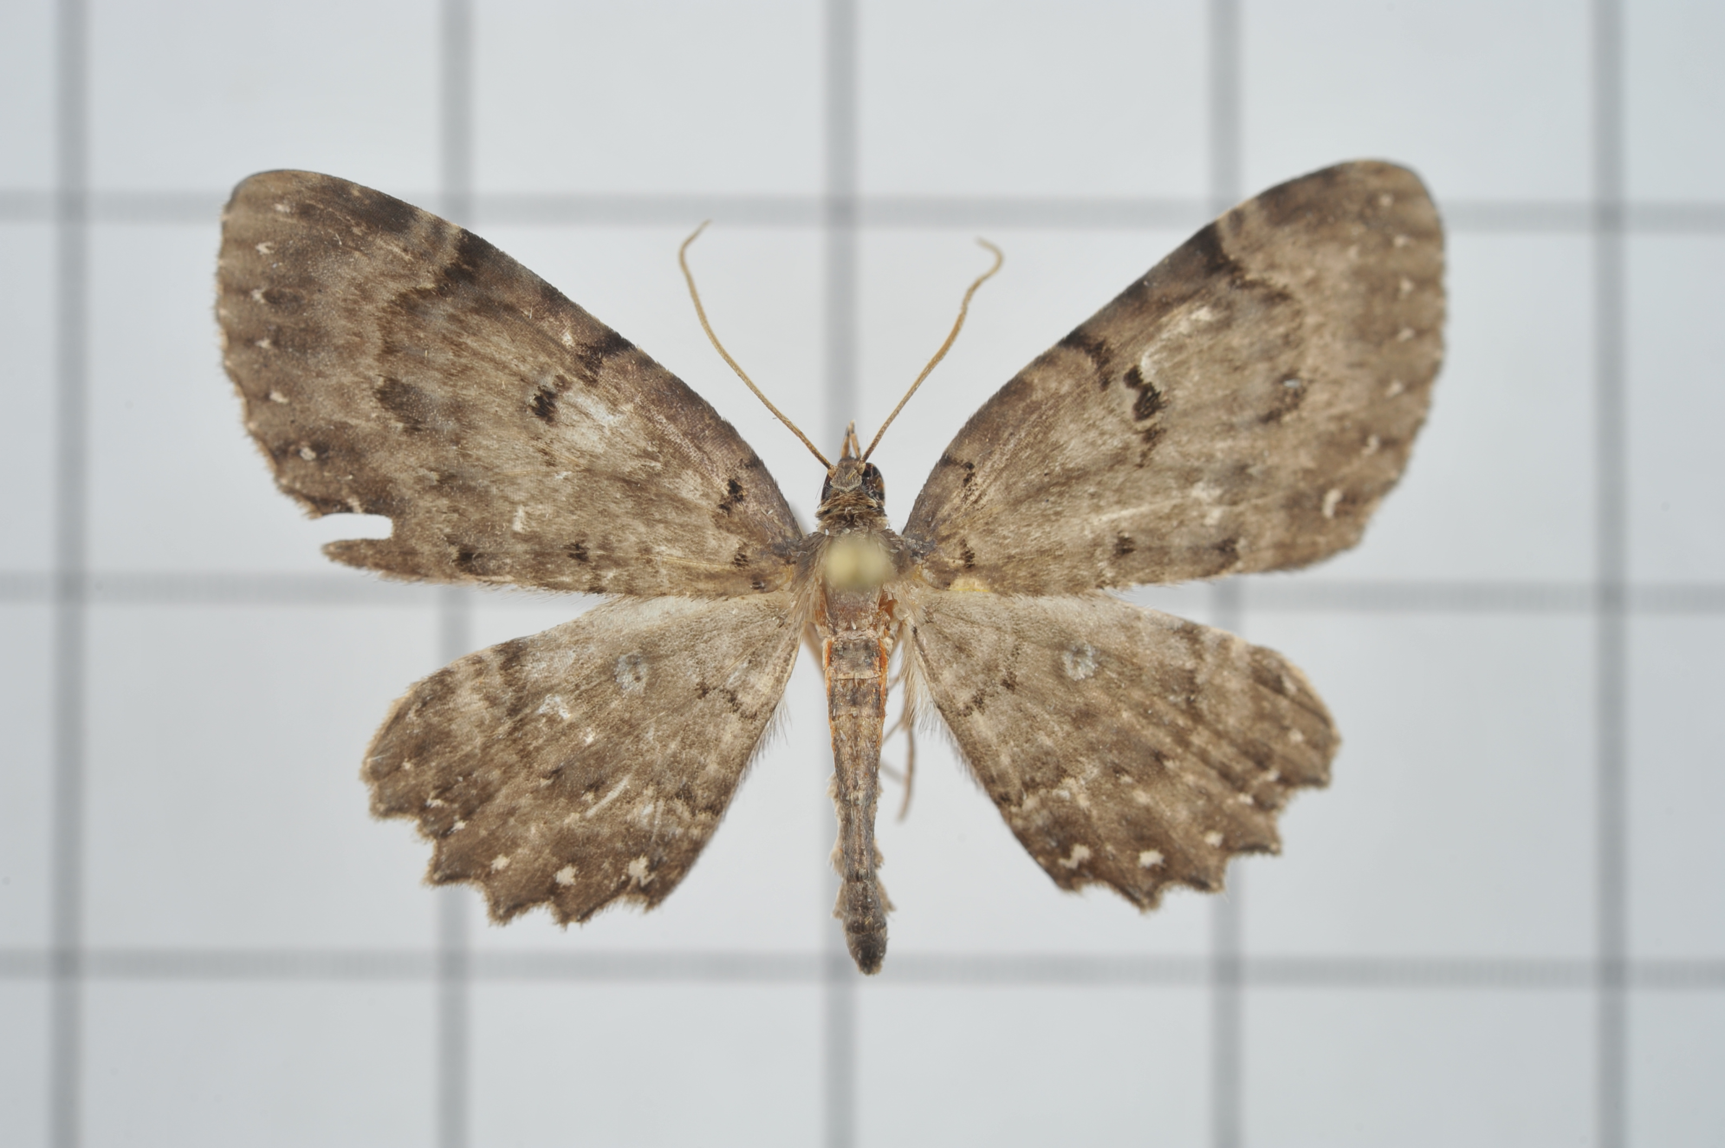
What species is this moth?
Collix stellata
